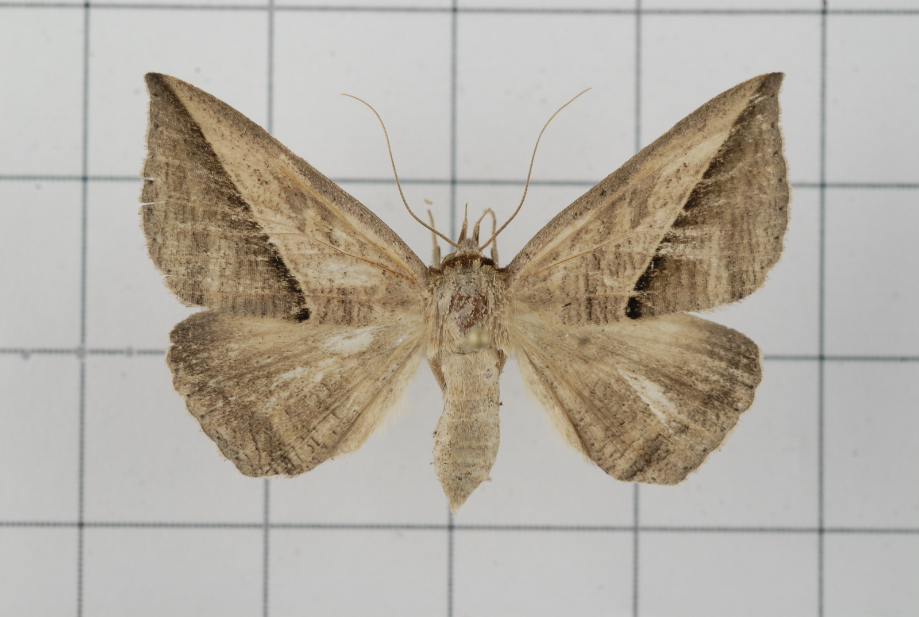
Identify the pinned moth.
Dierna strigata
